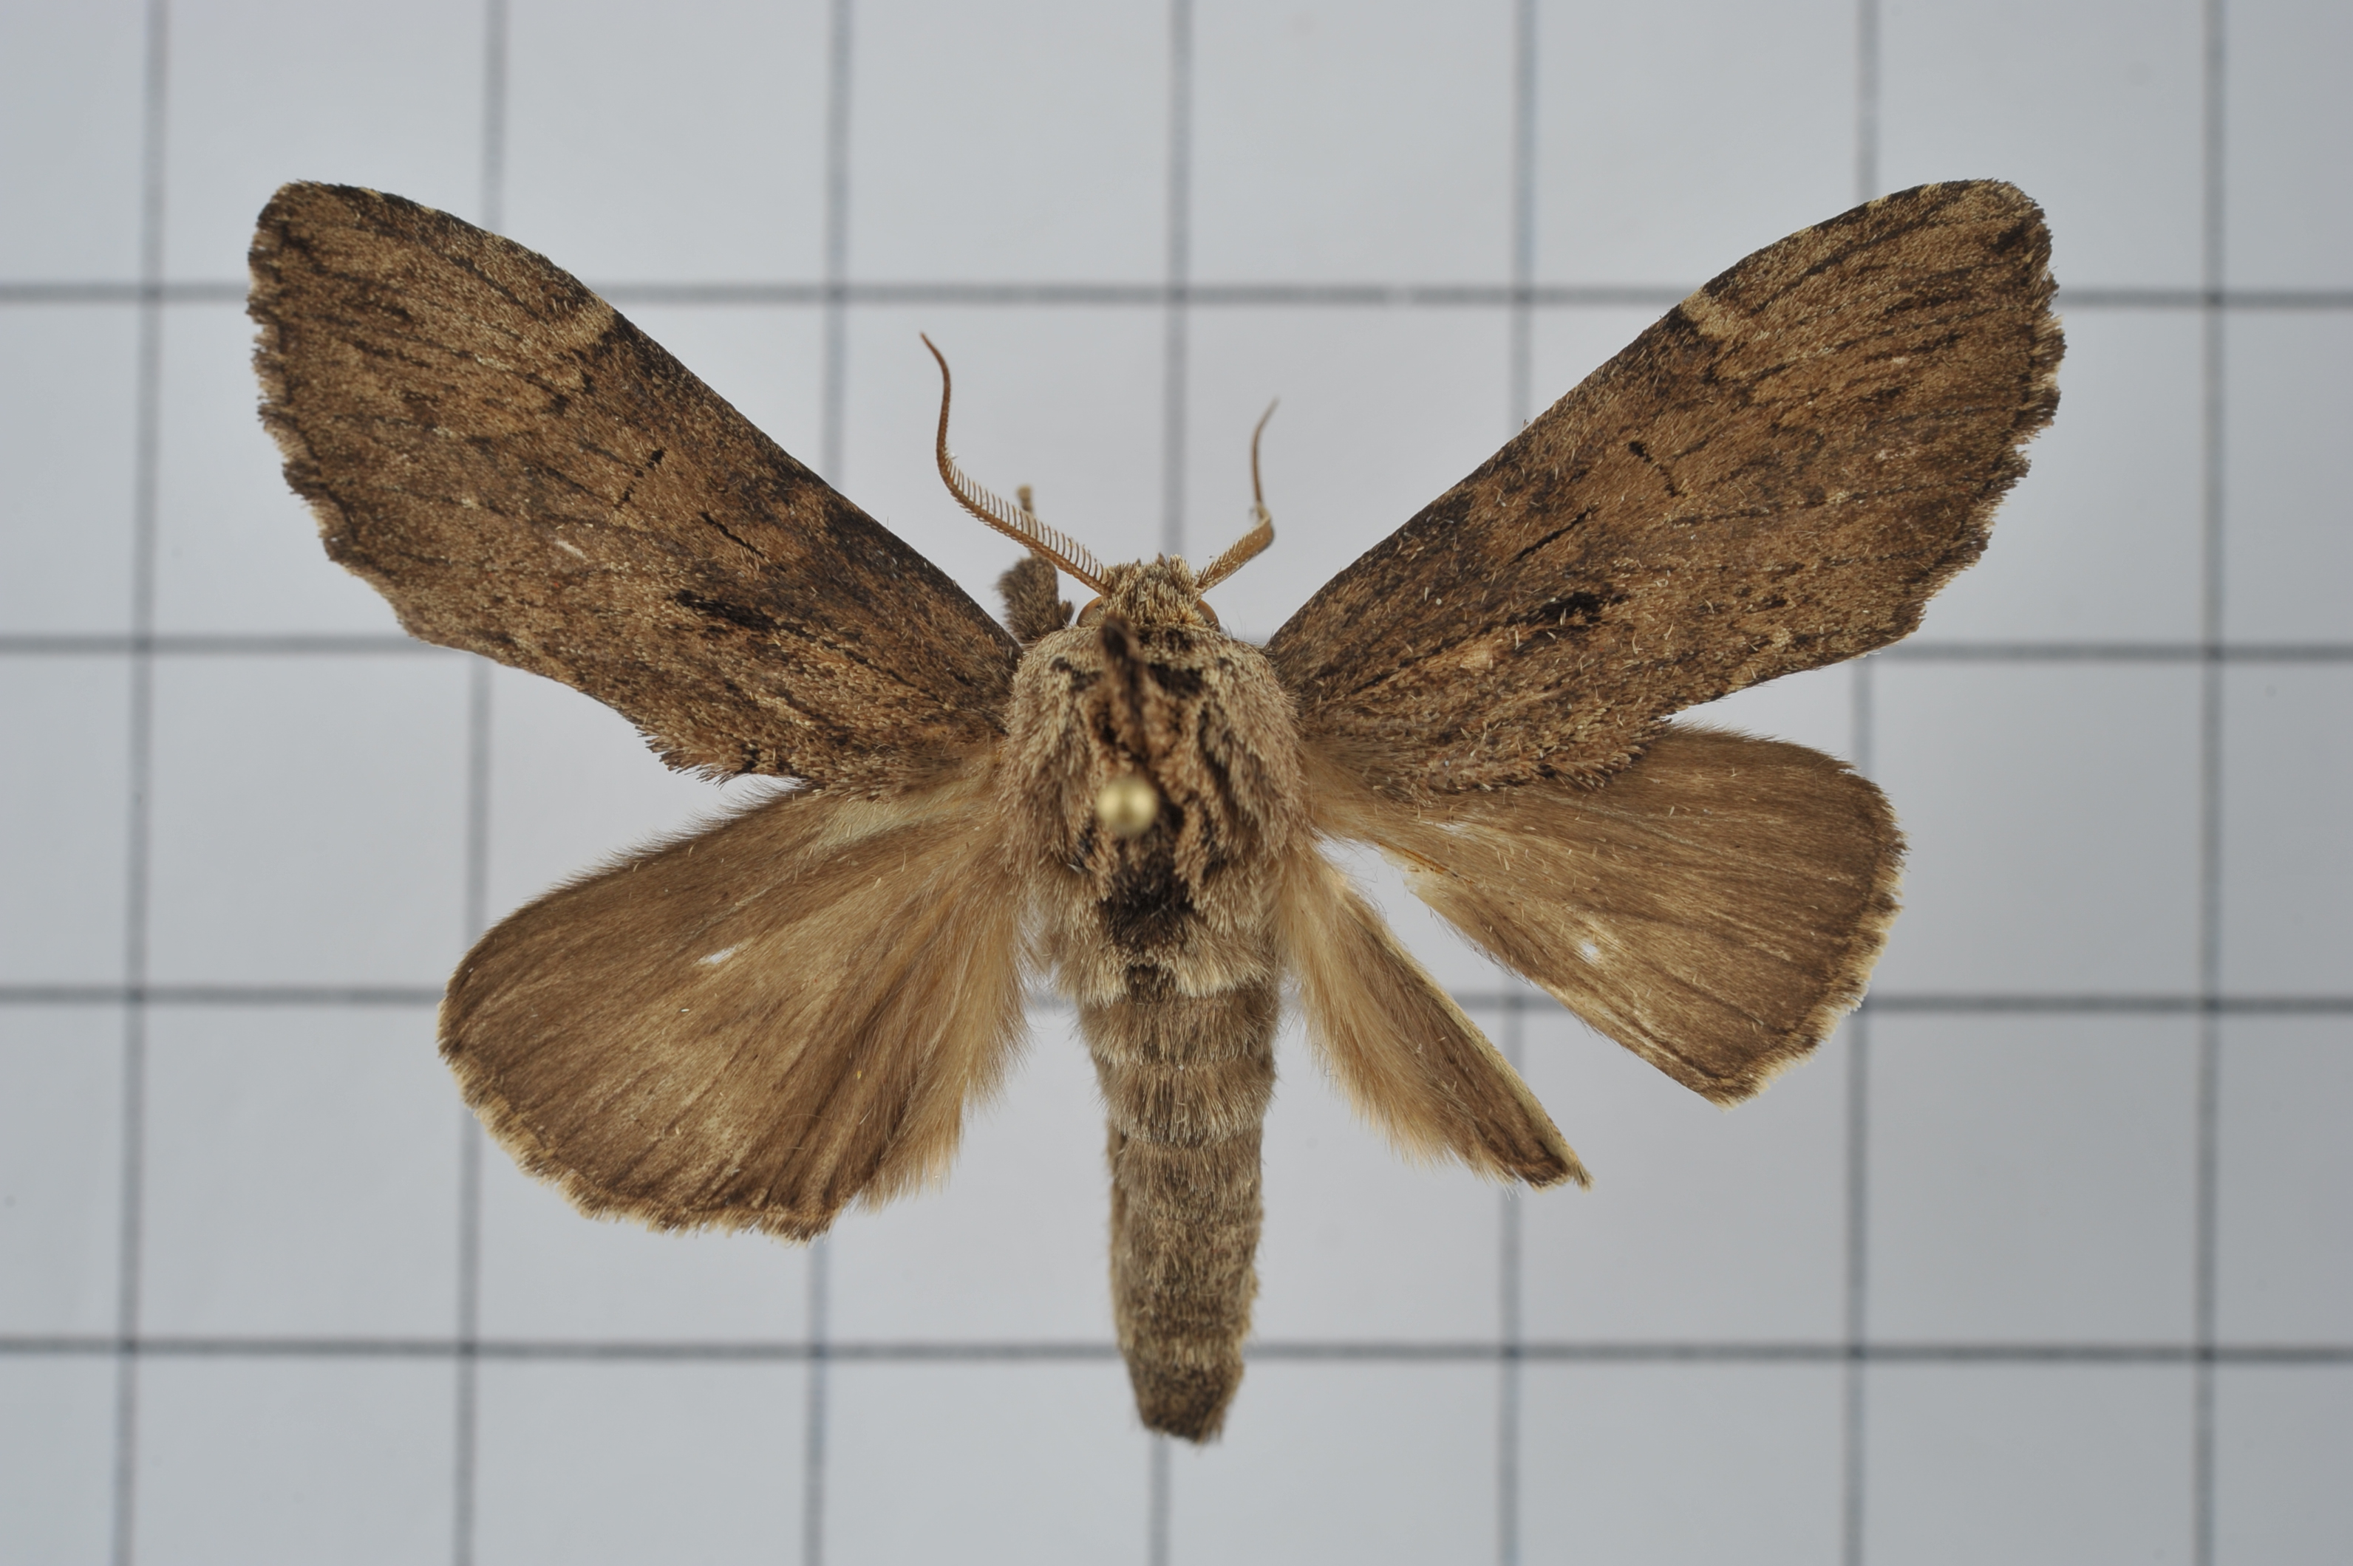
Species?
Allodontoides tenebrosa
